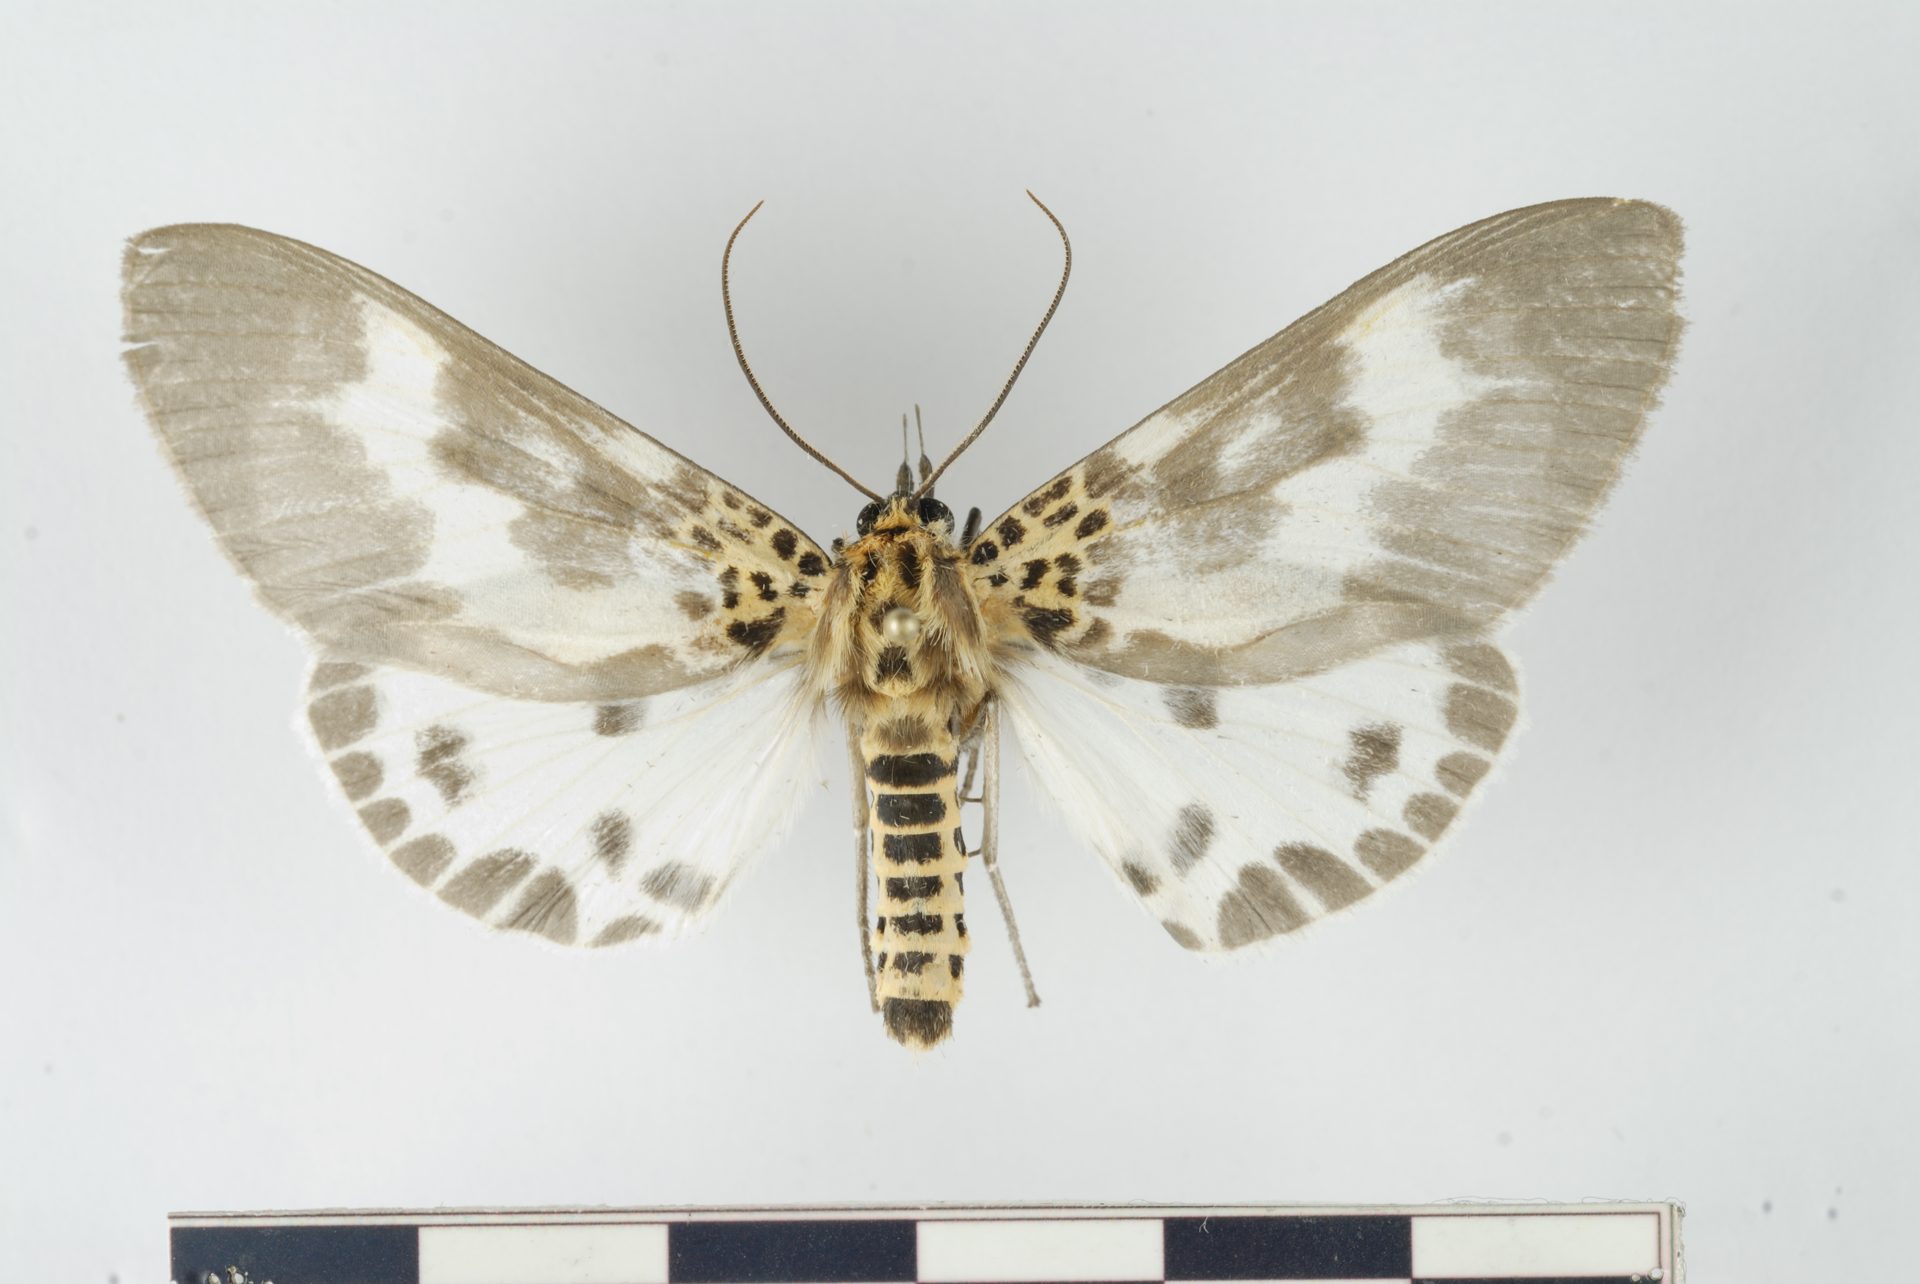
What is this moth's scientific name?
Asota tortuosa
